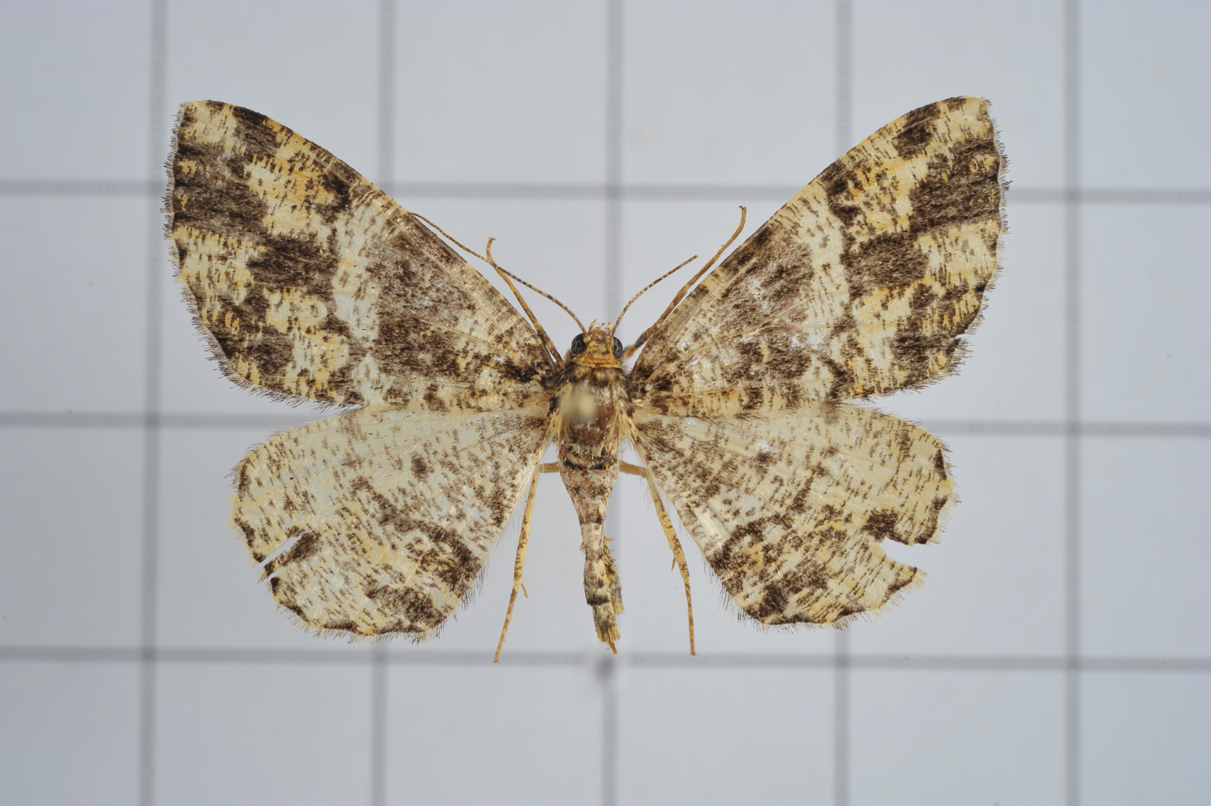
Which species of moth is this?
Deileptenia rimosaria
